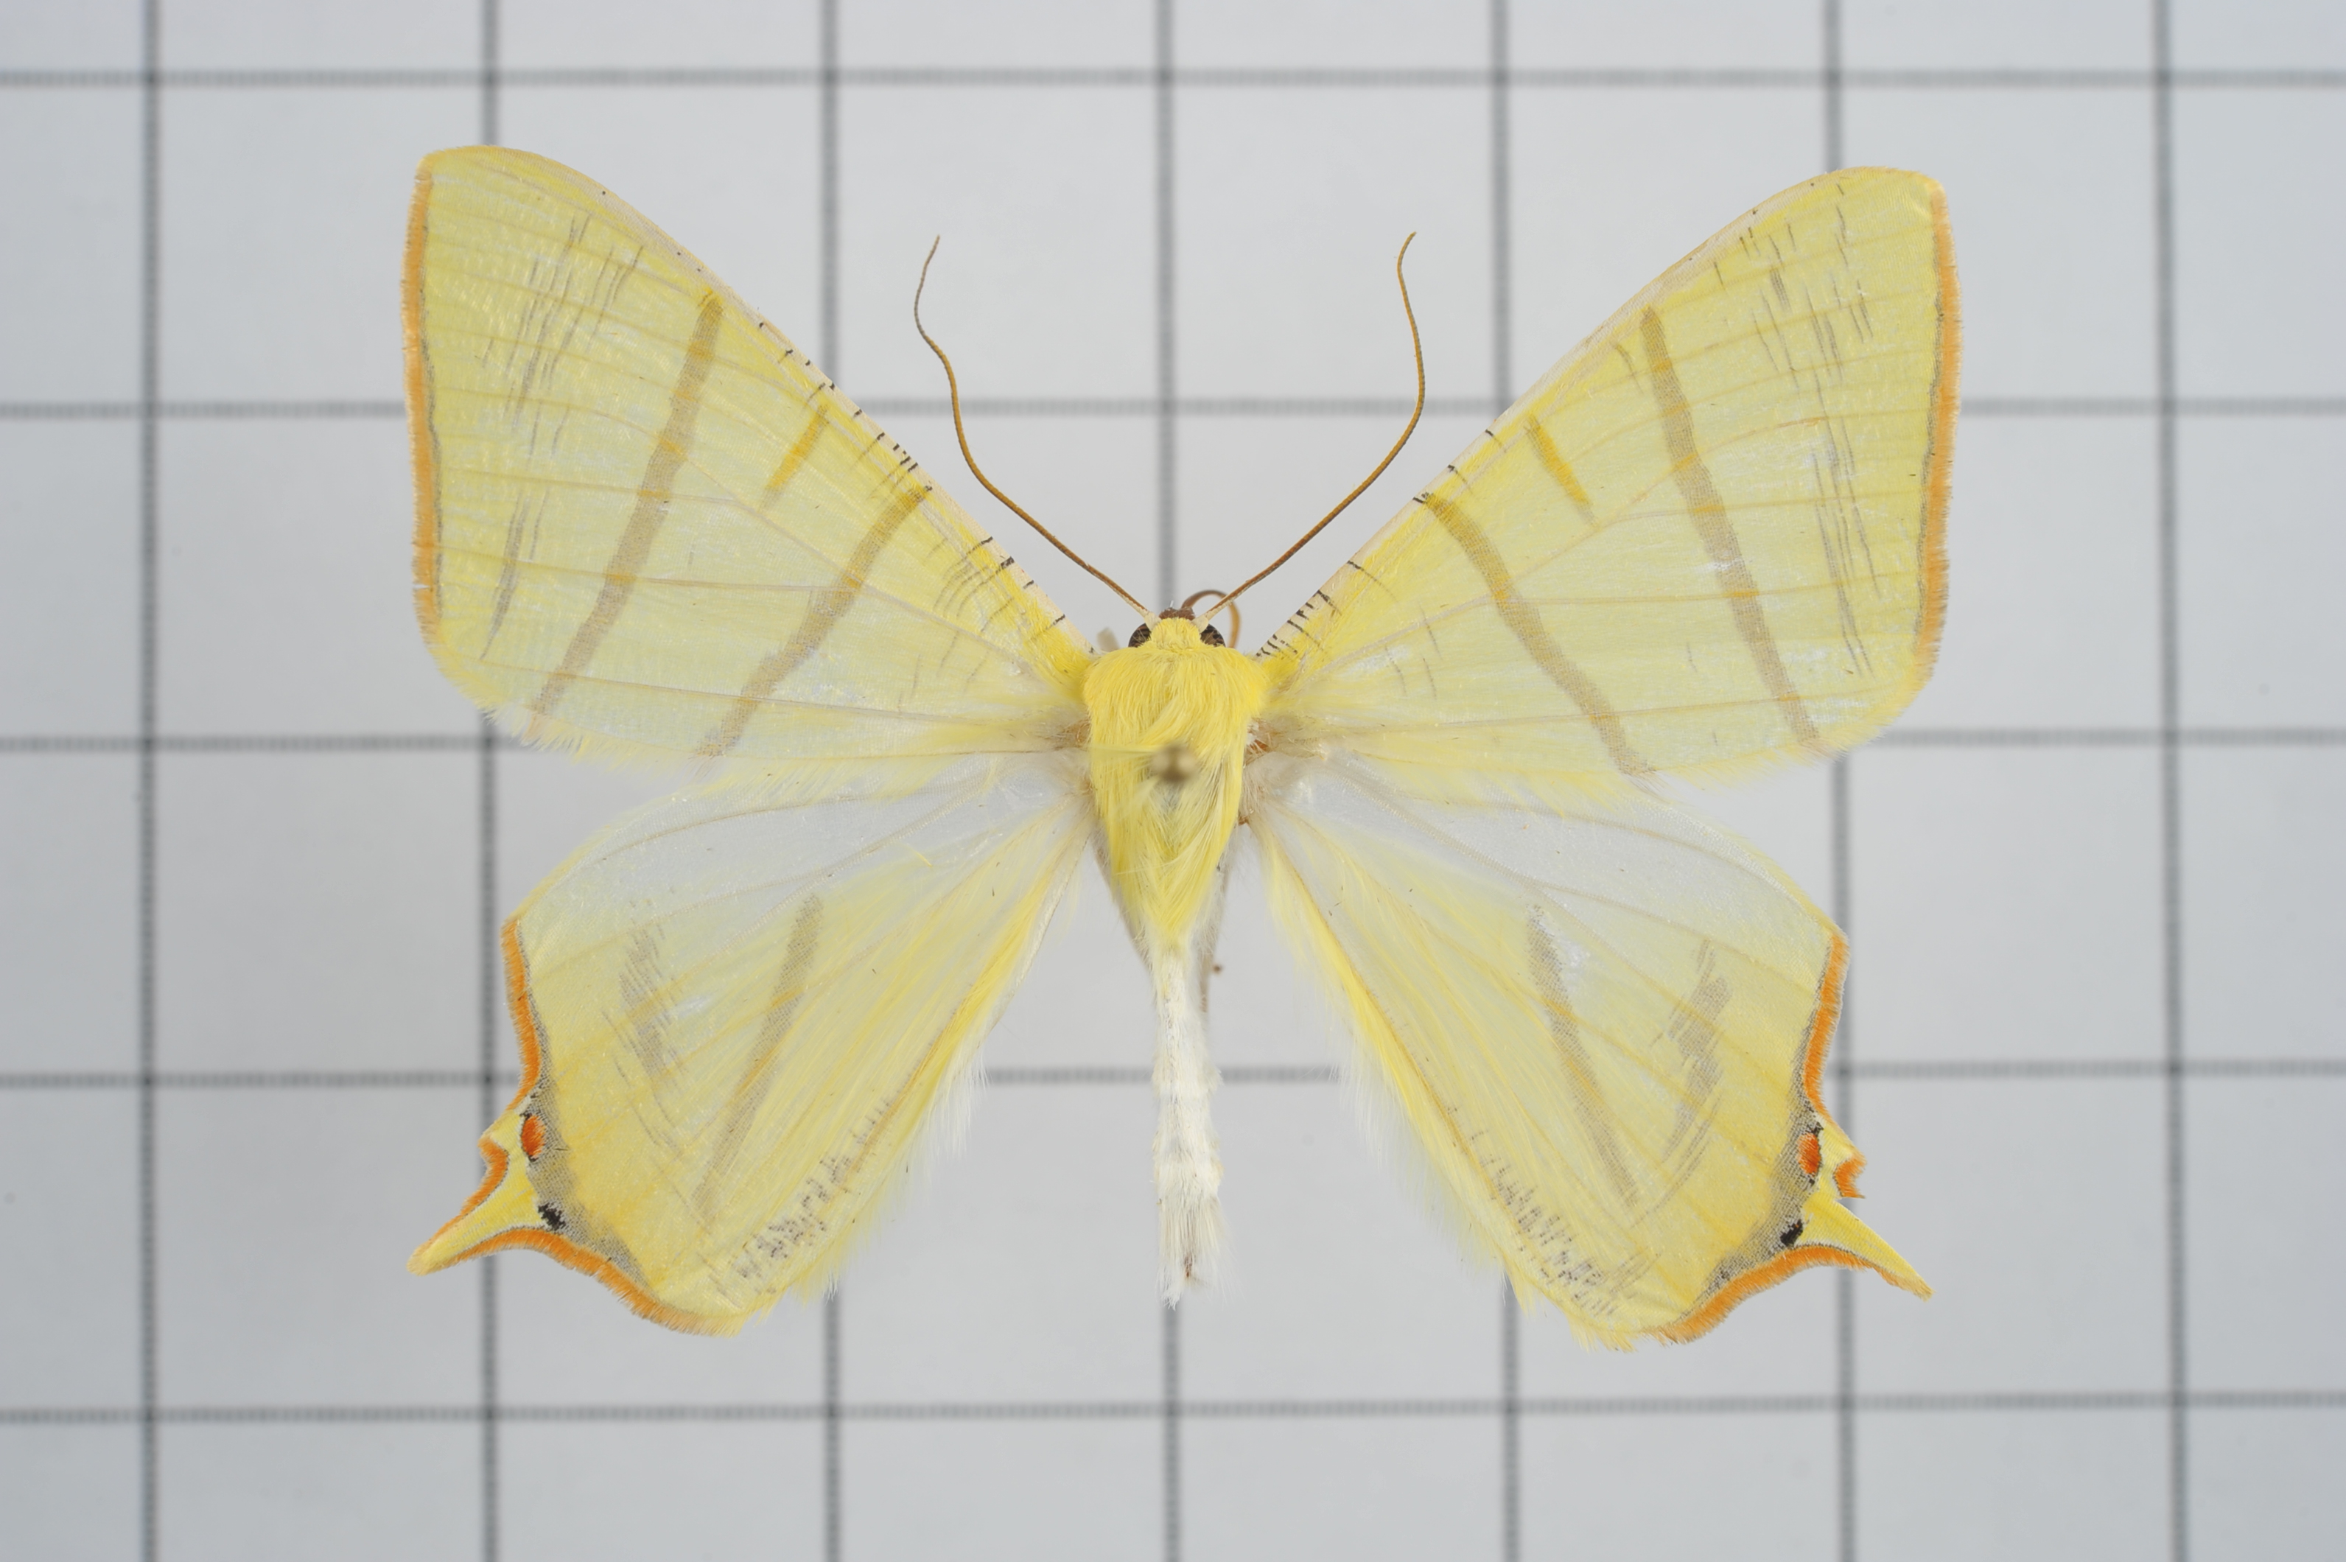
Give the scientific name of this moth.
Ourapteryx sciticaudaria
